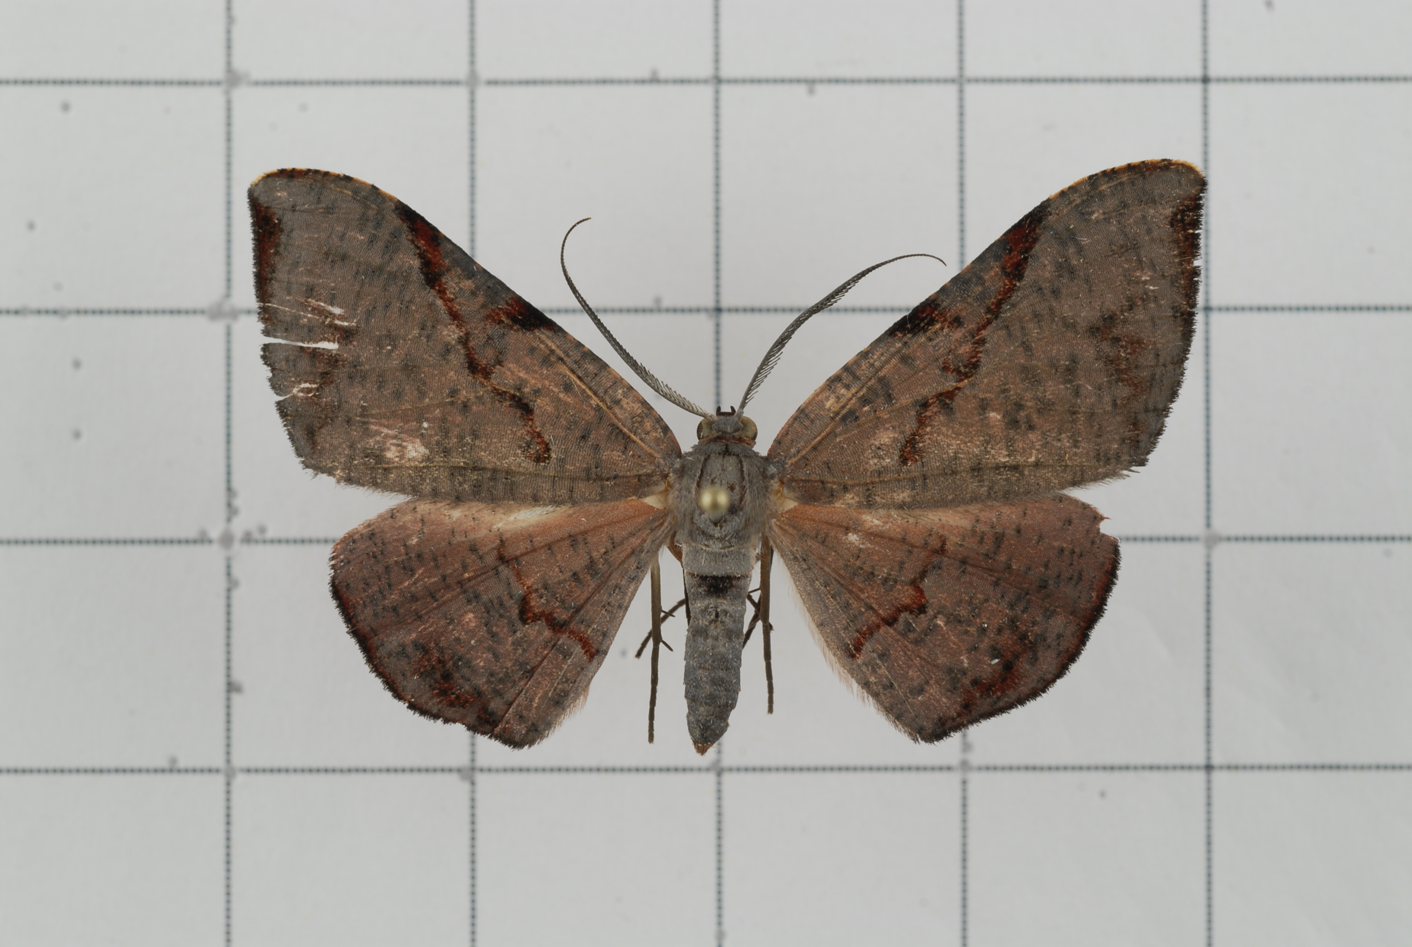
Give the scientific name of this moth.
Hypochrosis baenzigeri
